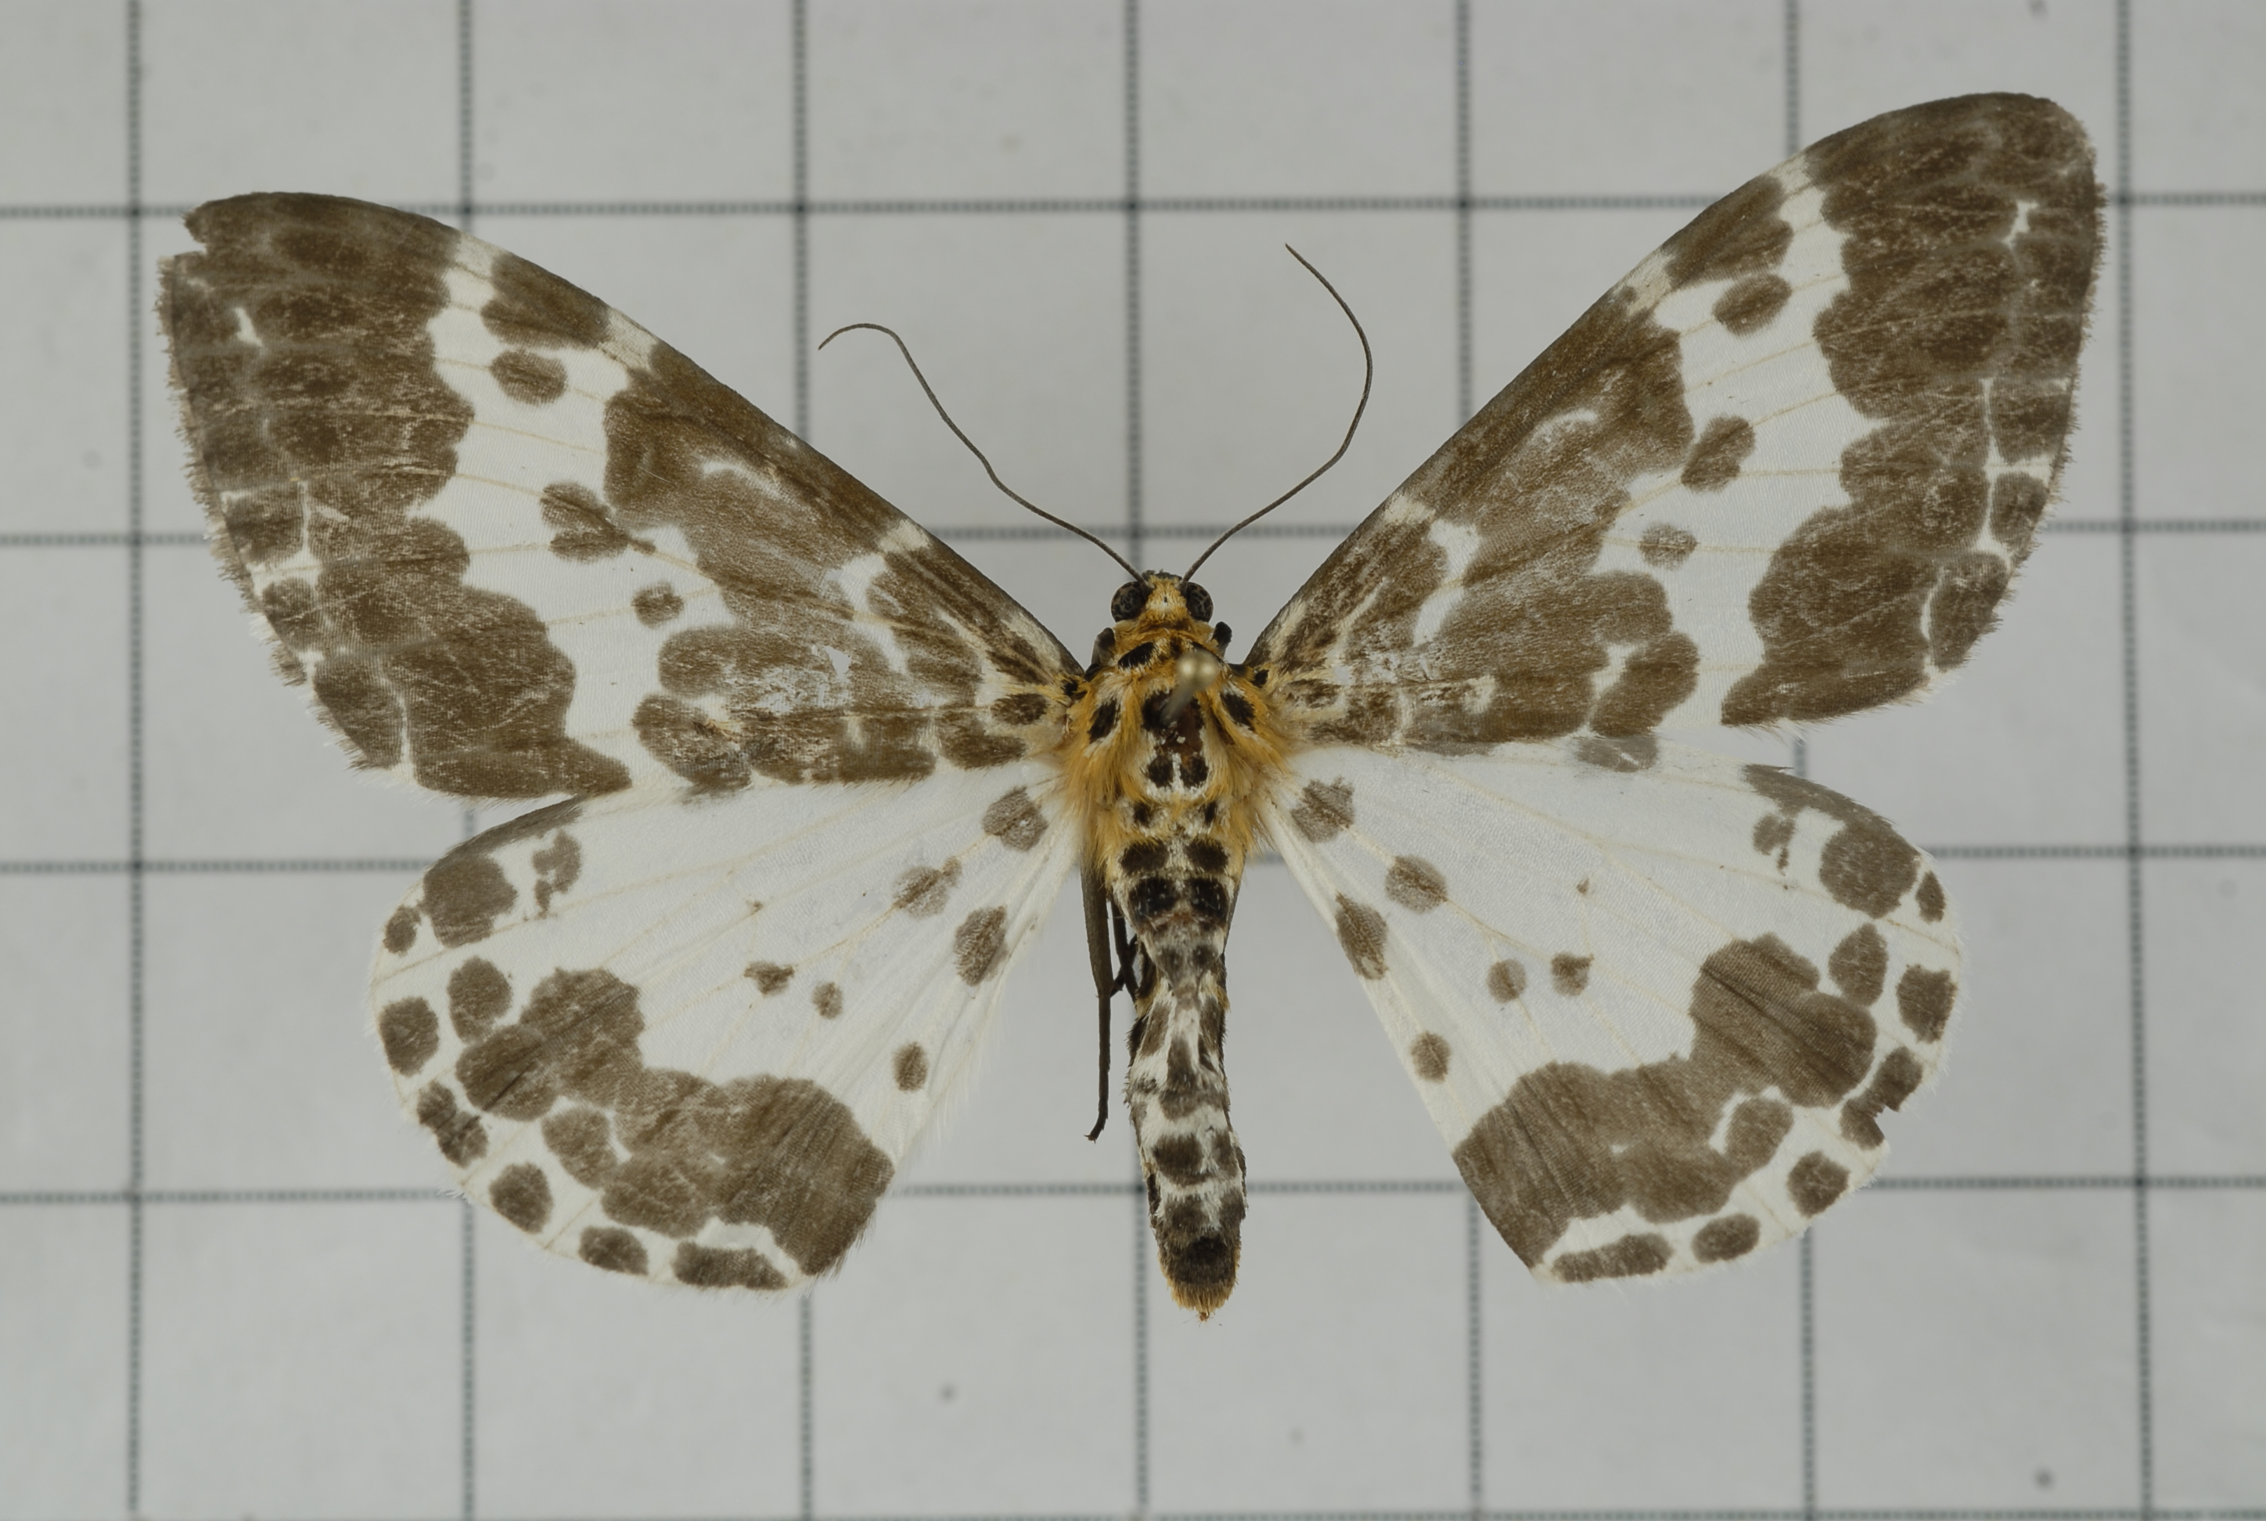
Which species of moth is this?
Pogonopygia pavida pavida
